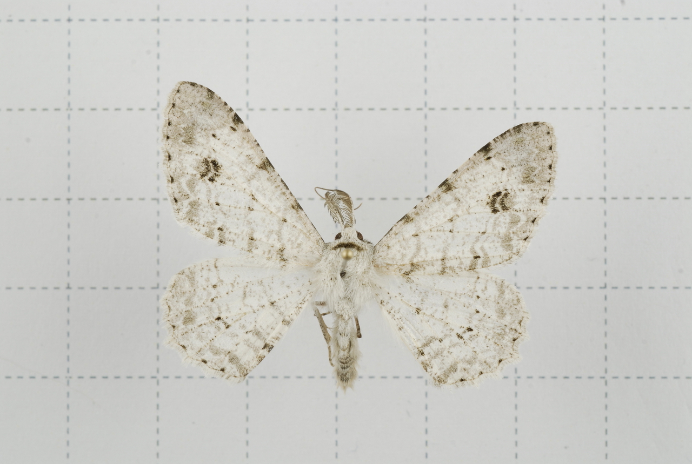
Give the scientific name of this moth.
Lassaba parvalbidaria parvalbidaria
